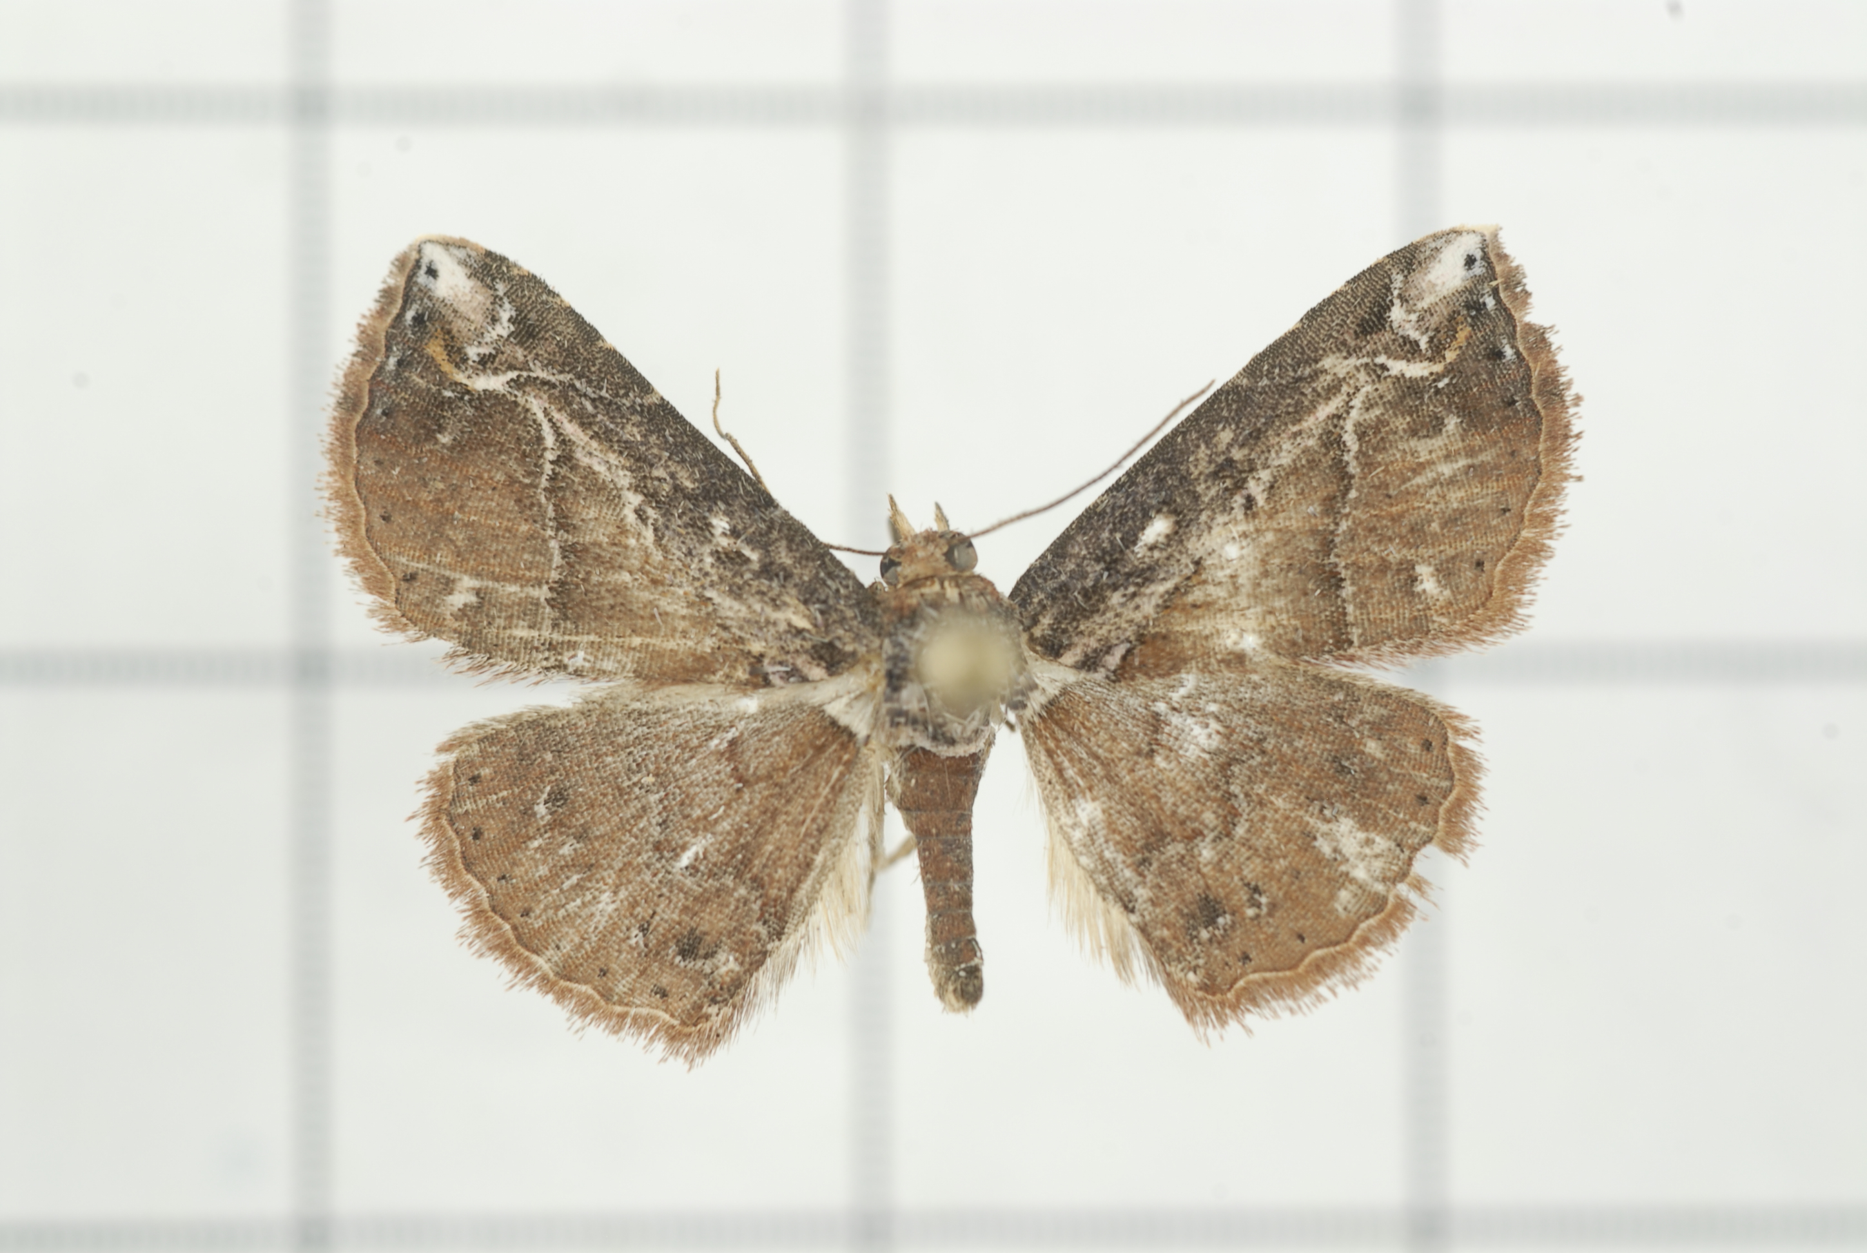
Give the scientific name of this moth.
Zurobata vacillans
